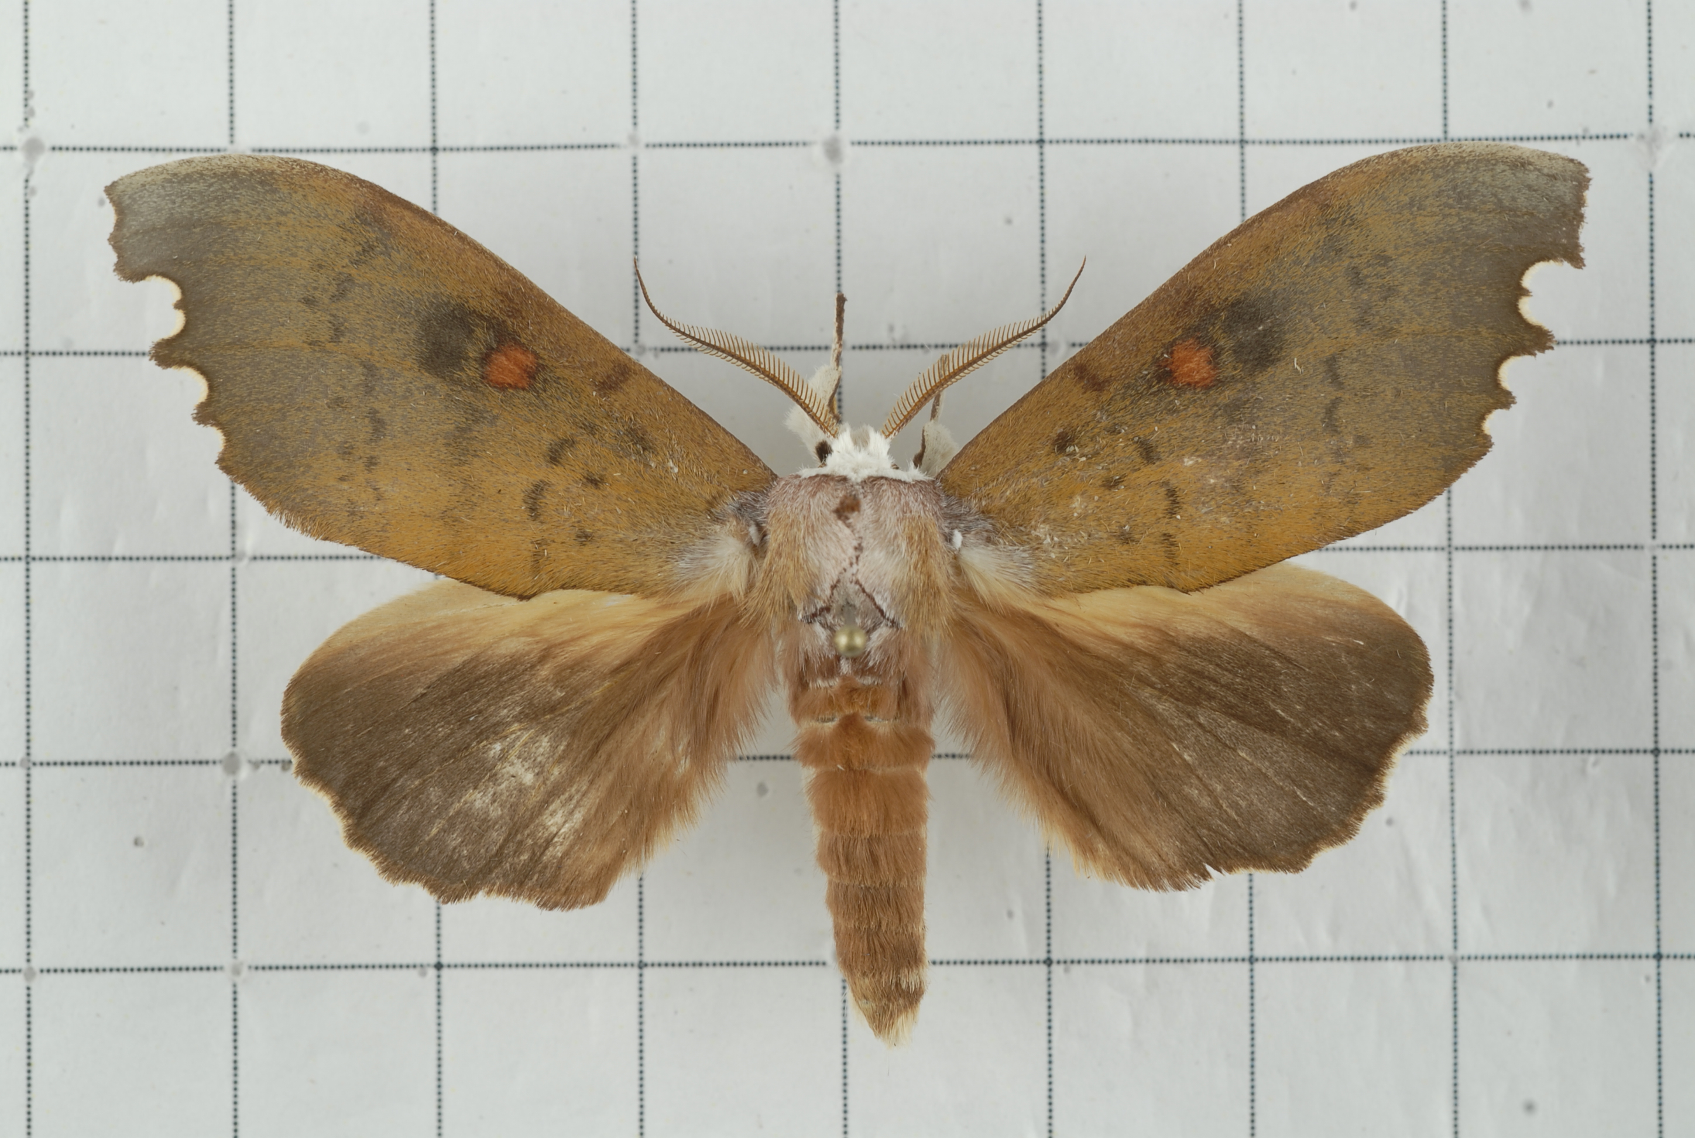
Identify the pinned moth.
Euhampsonia formosana
